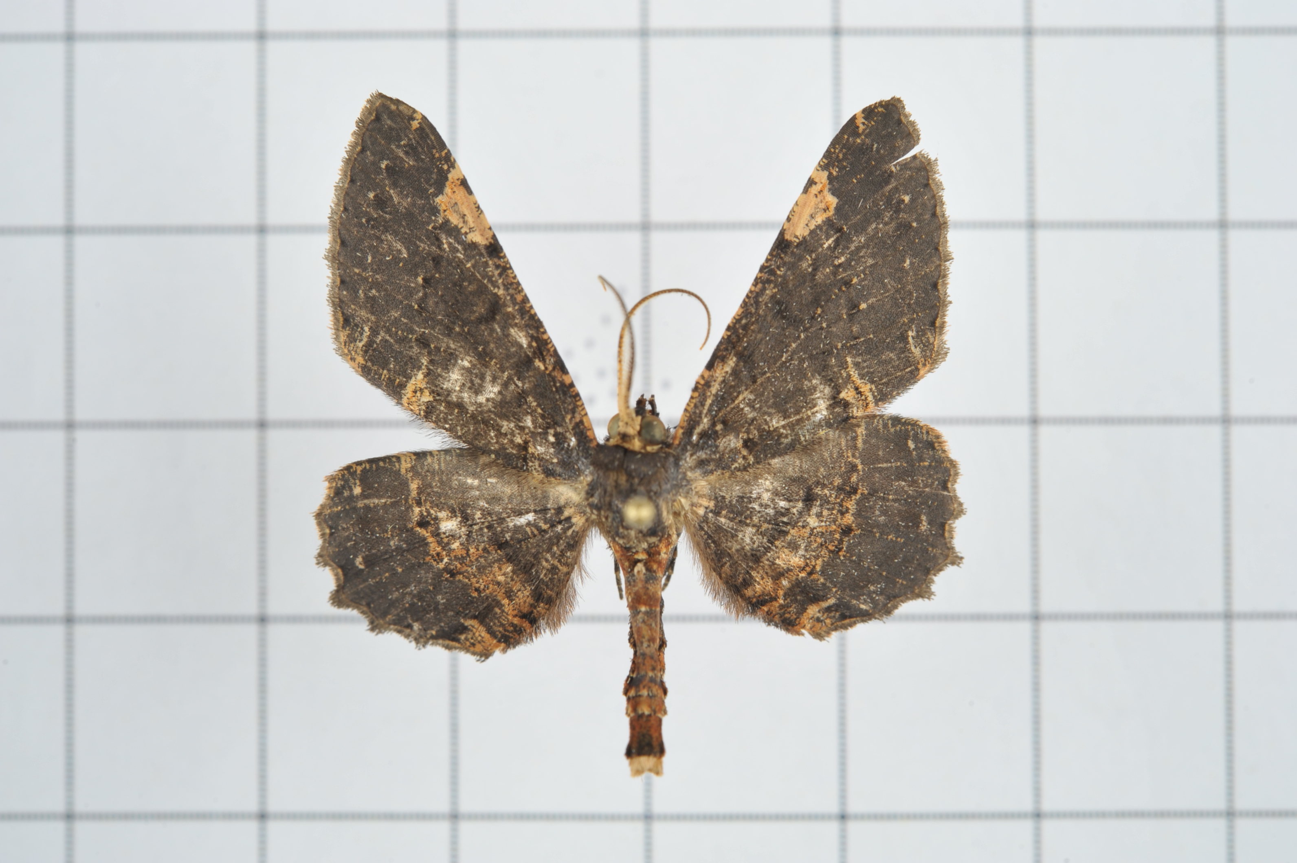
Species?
Abaciscus costimacula
